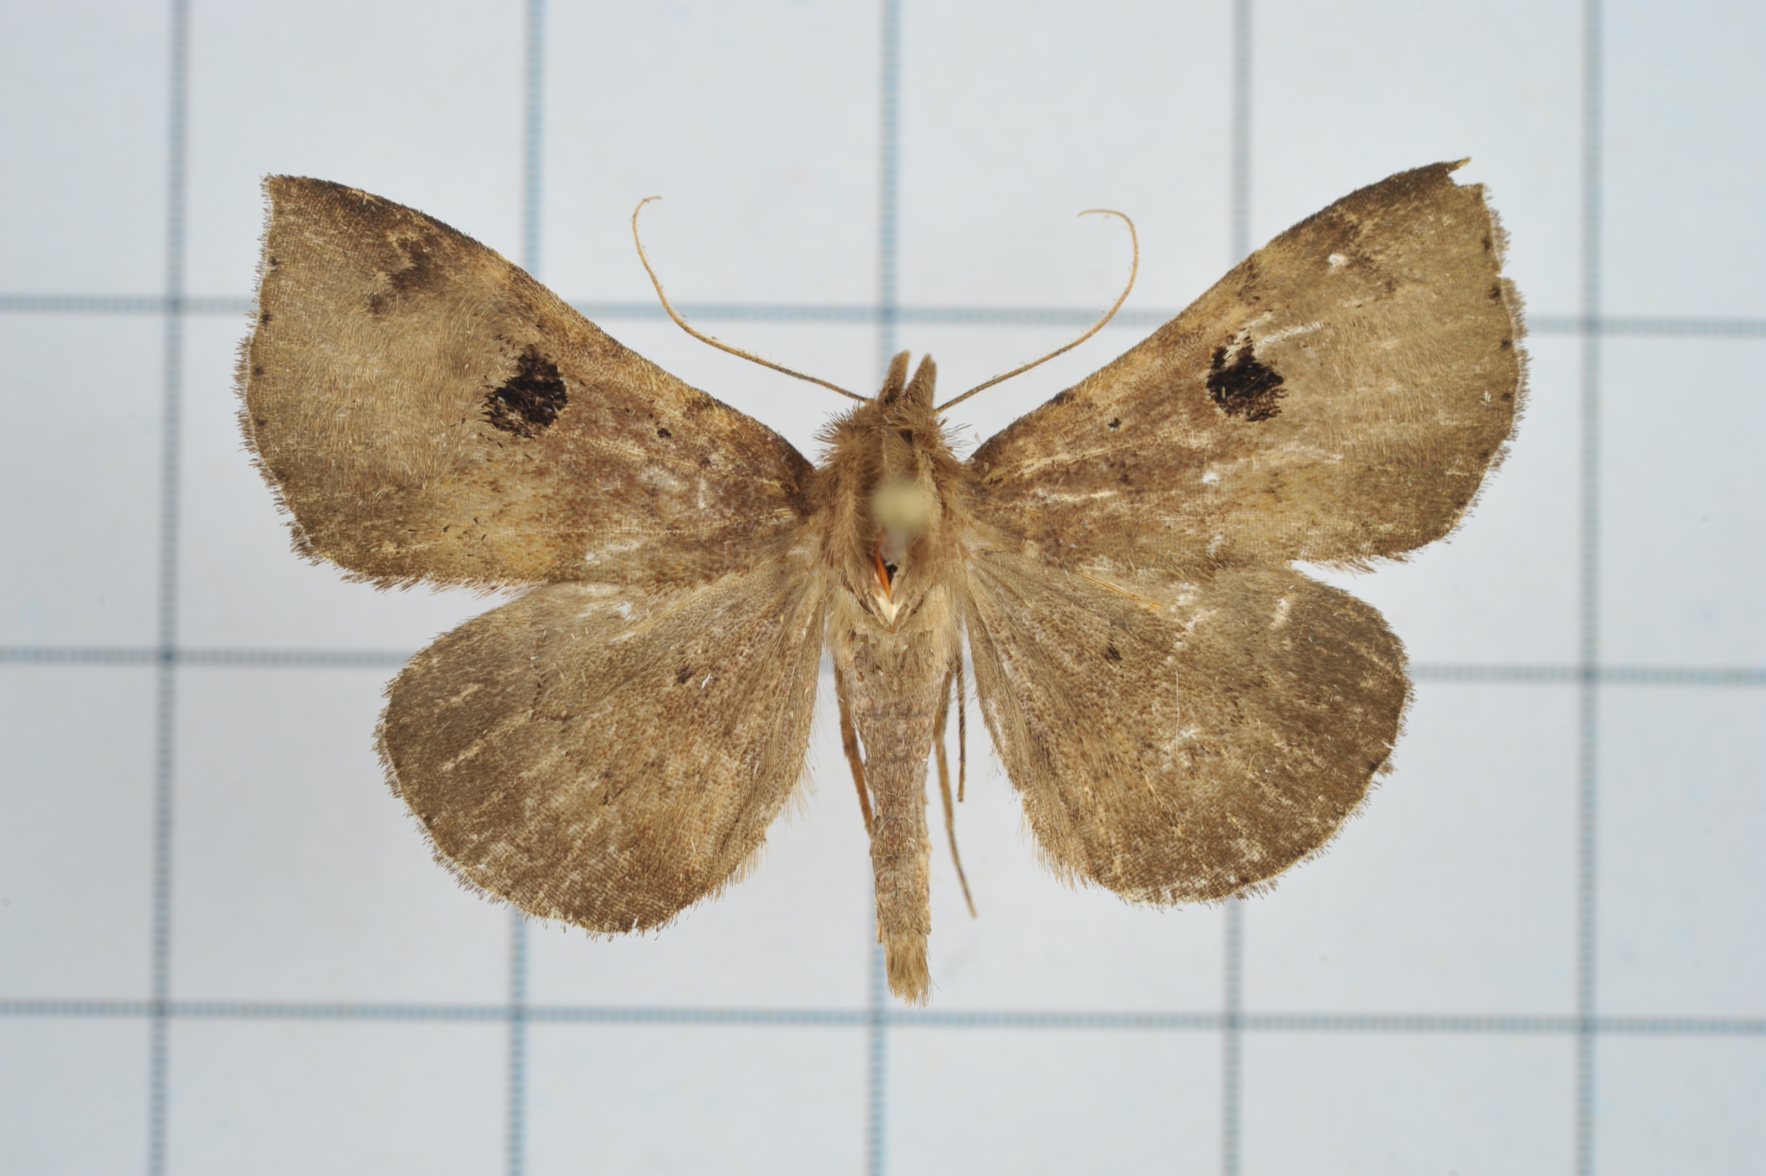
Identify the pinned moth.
Mosopia punctilinea
